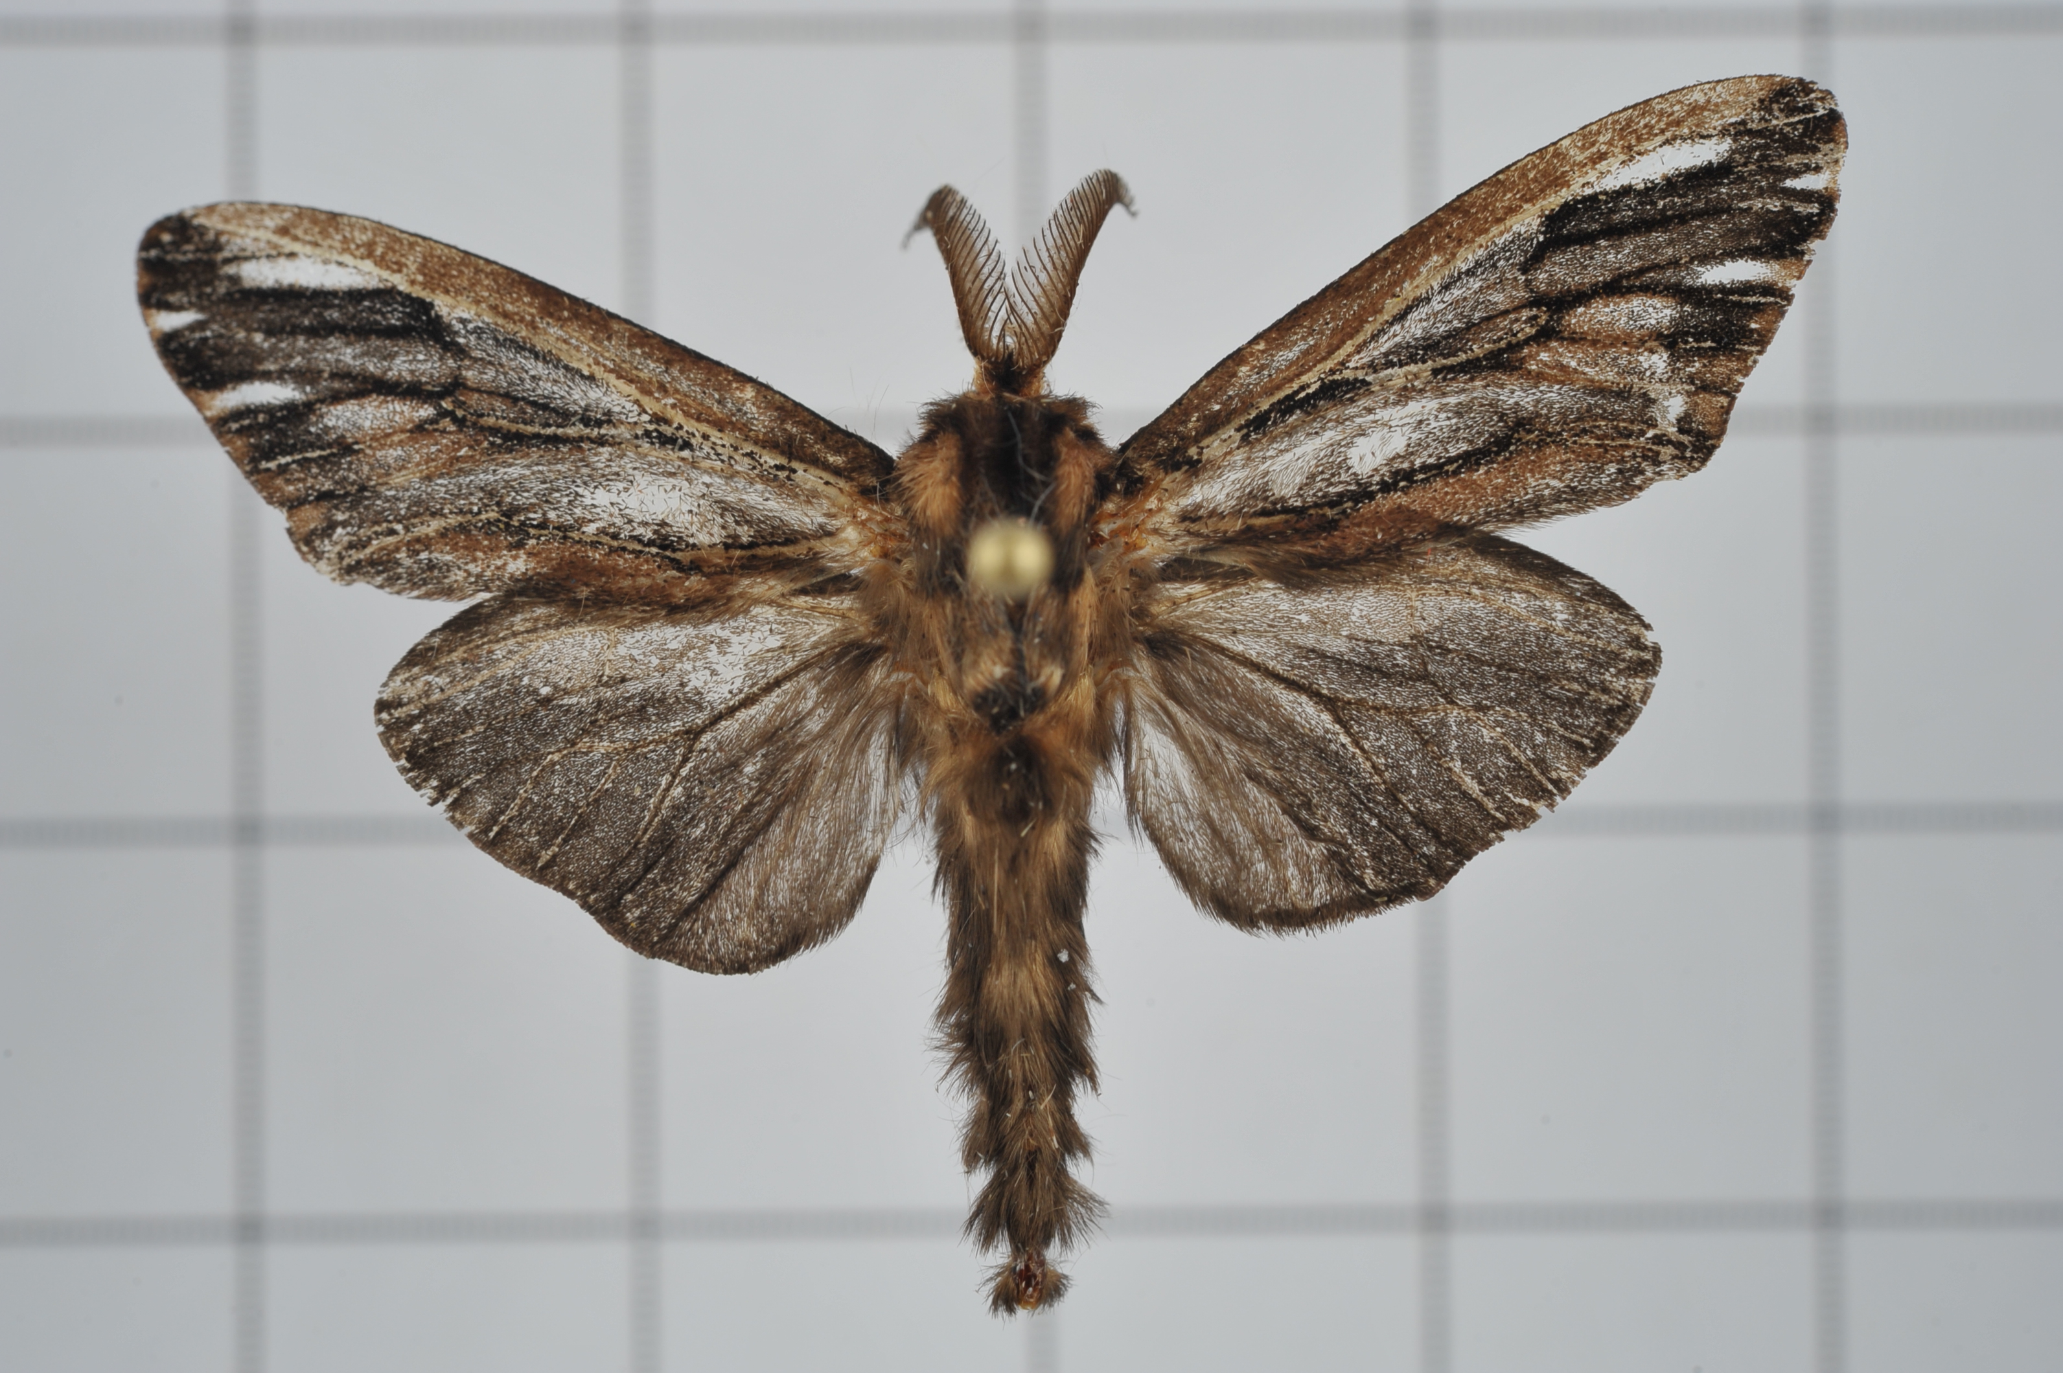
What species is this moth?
Eumeta variegata
